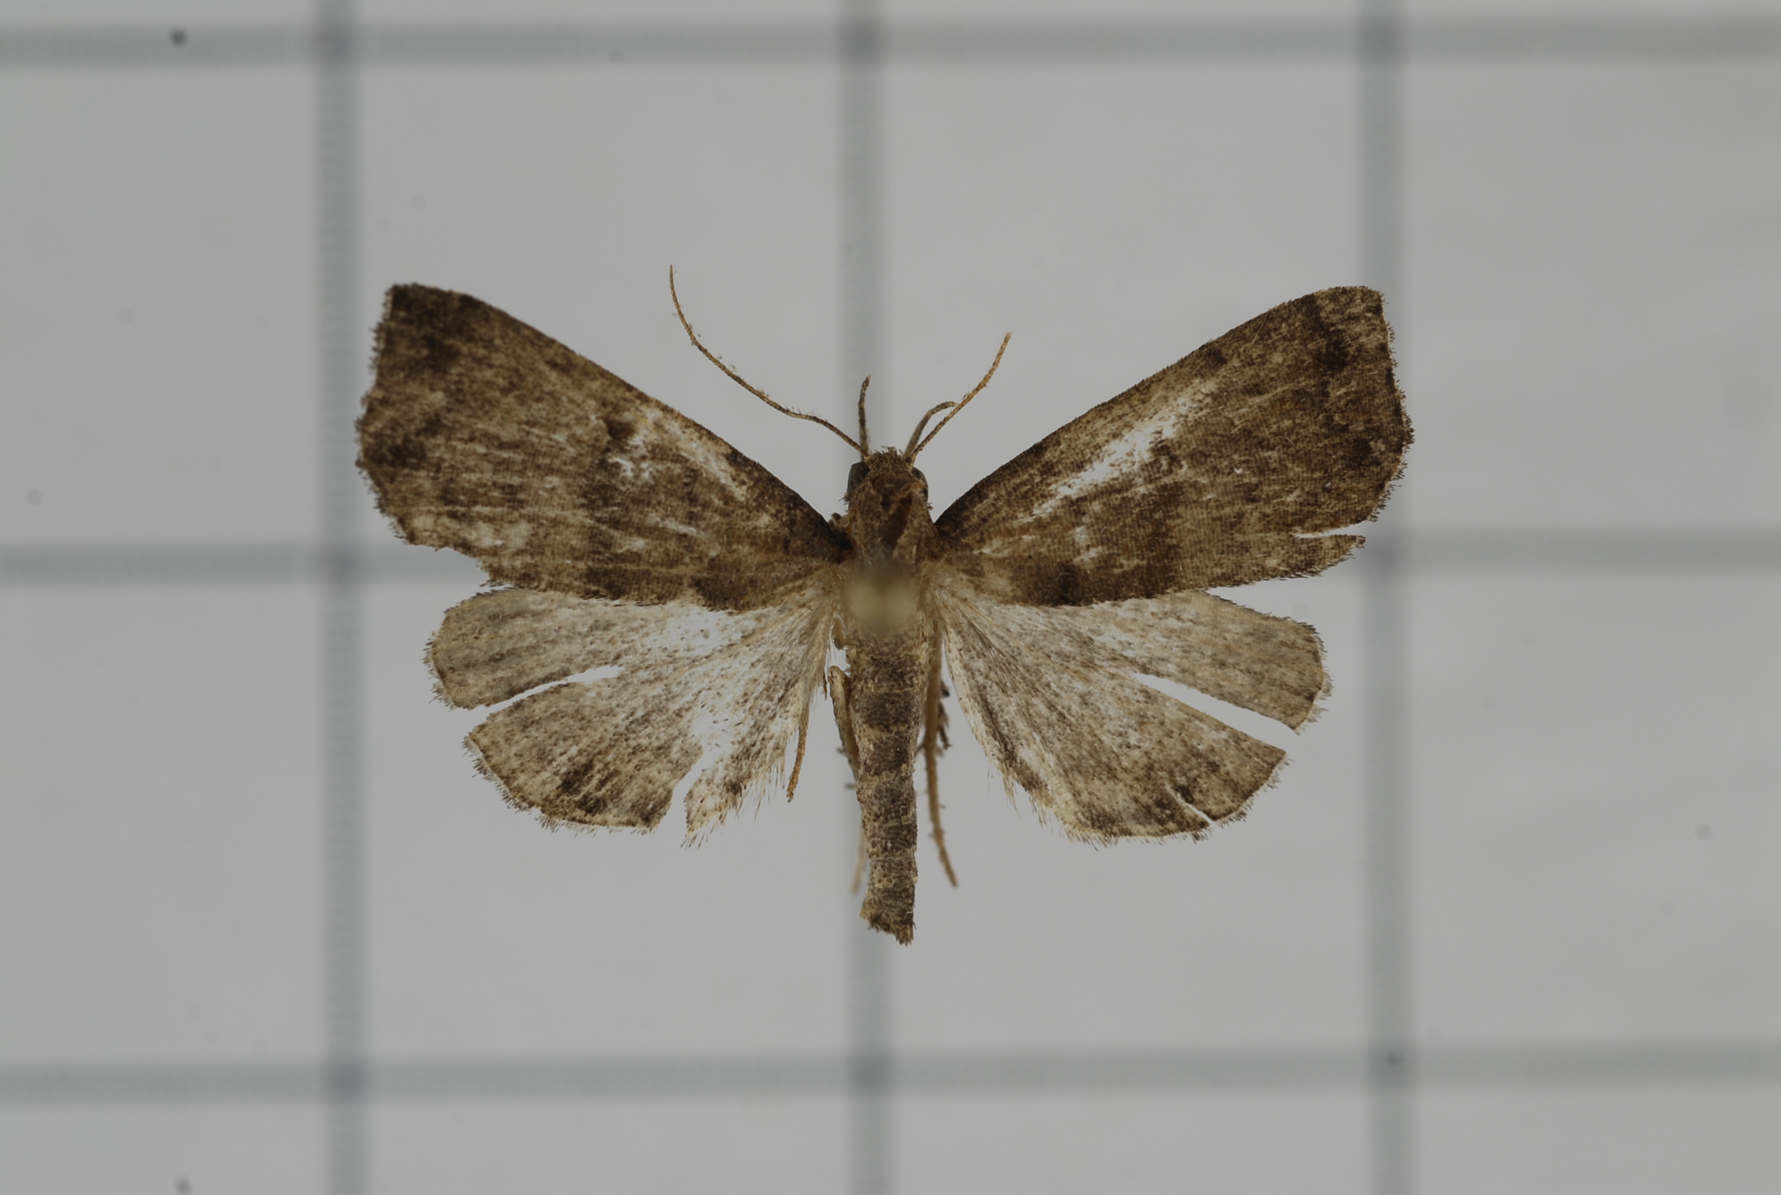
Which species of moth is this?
Hipoepa fractalis
